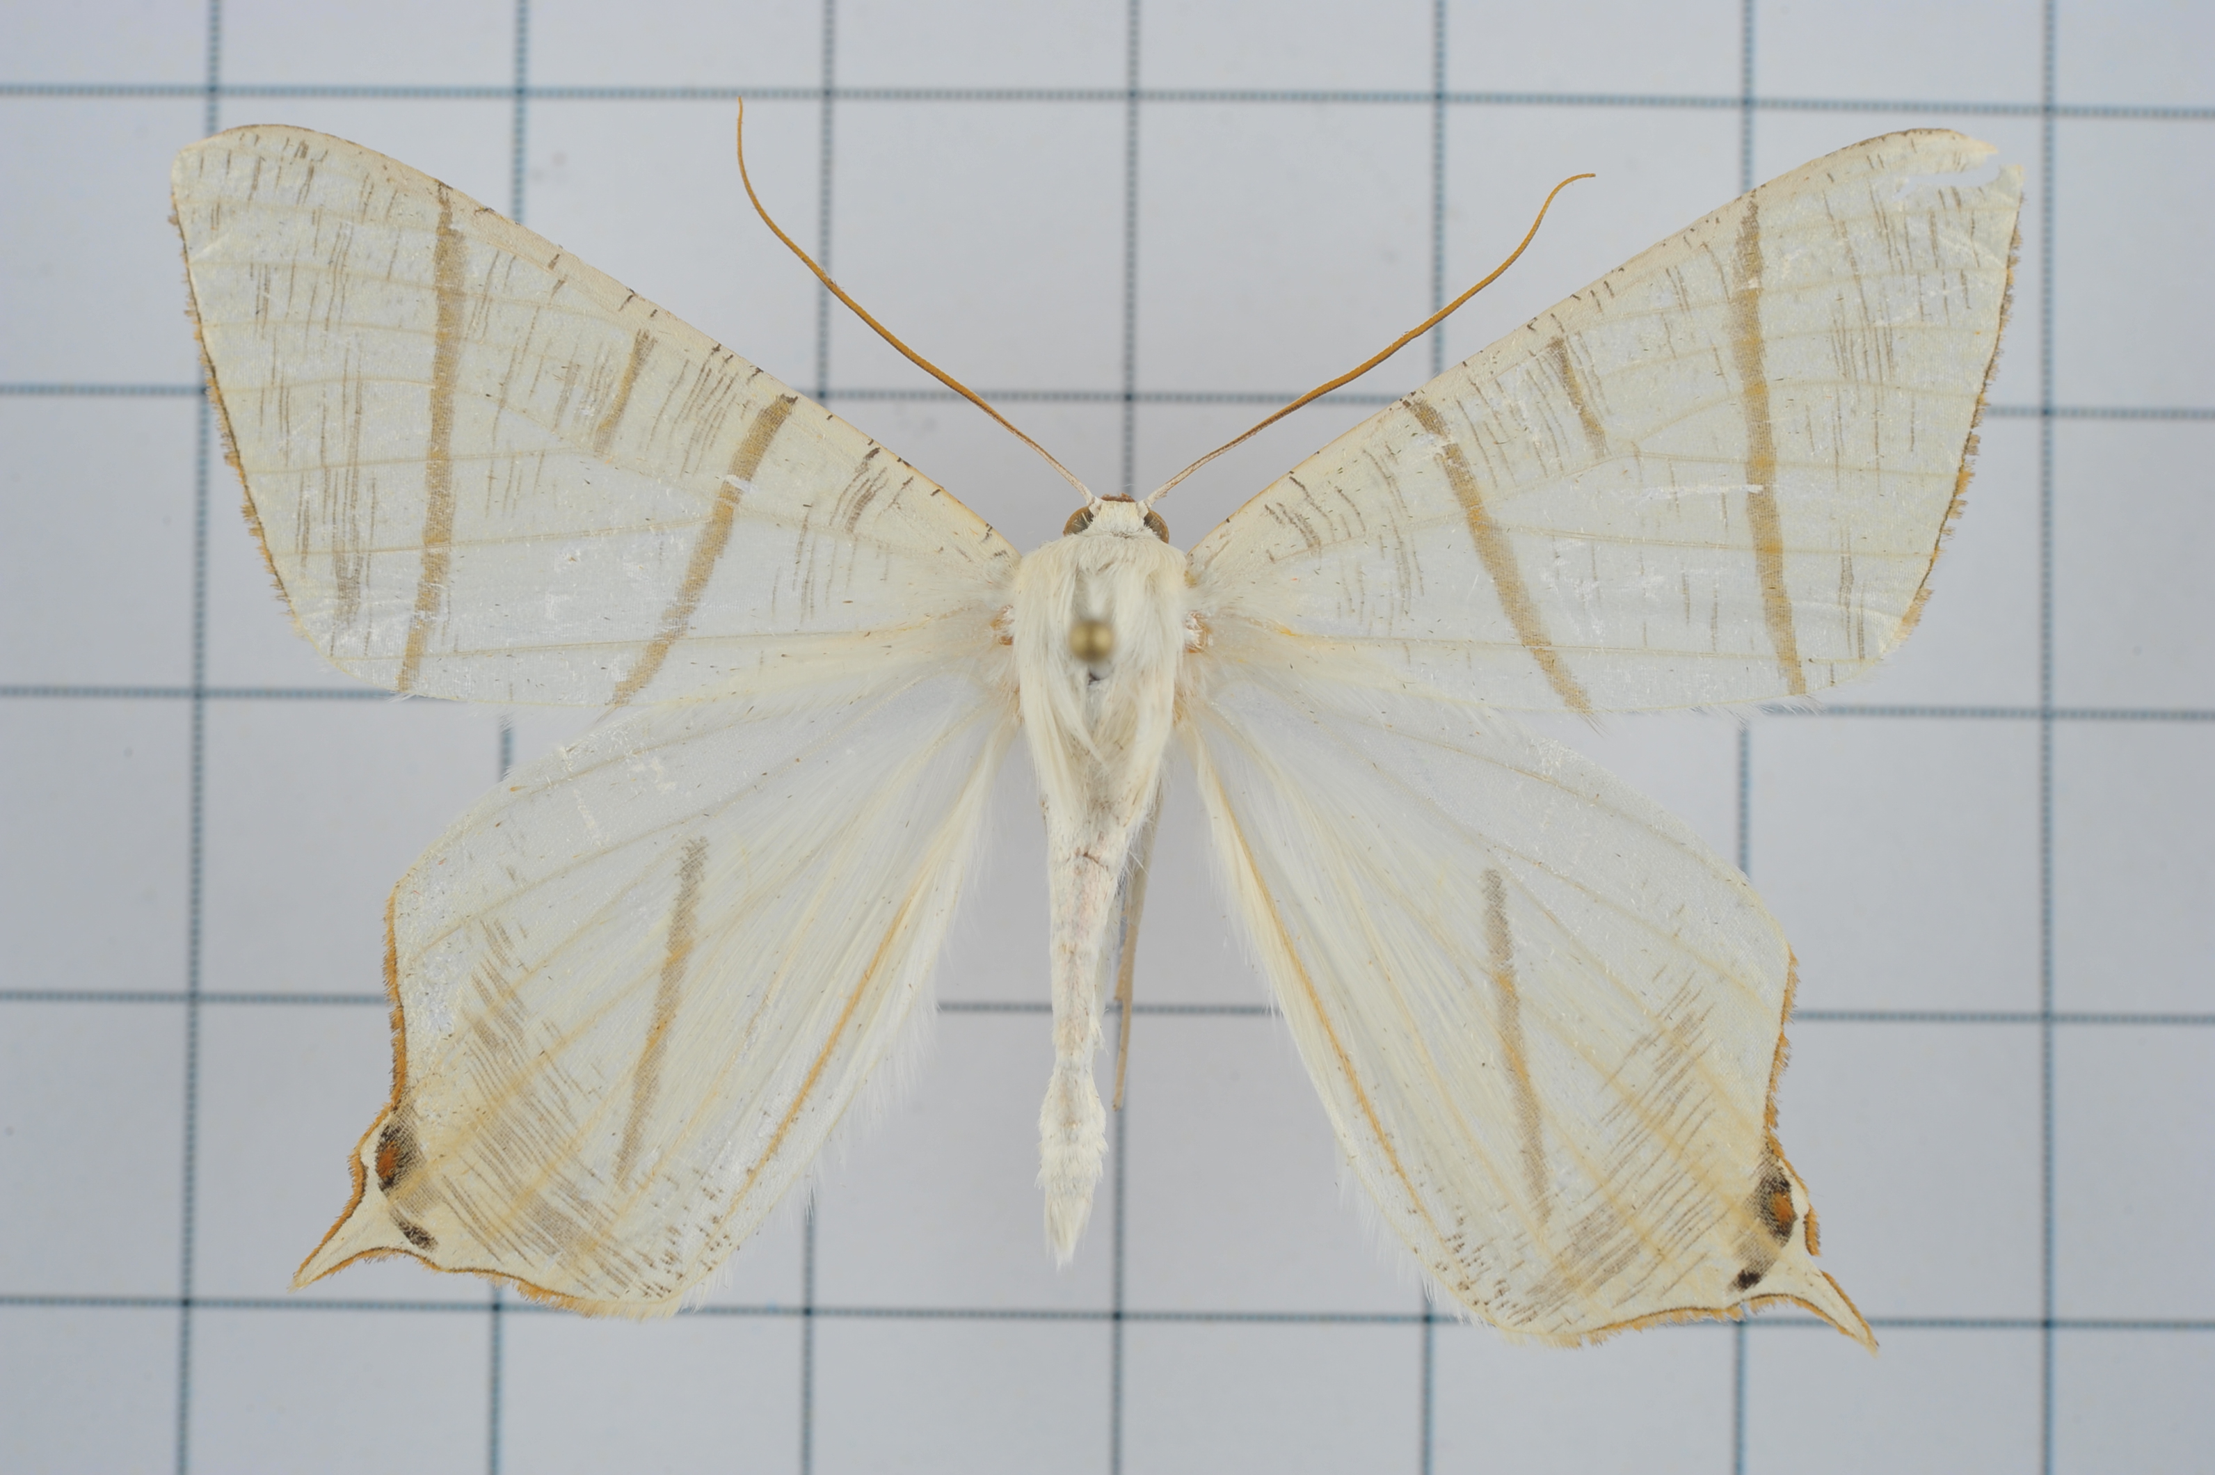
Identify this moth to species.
Ourapteryx yerburii virescens
